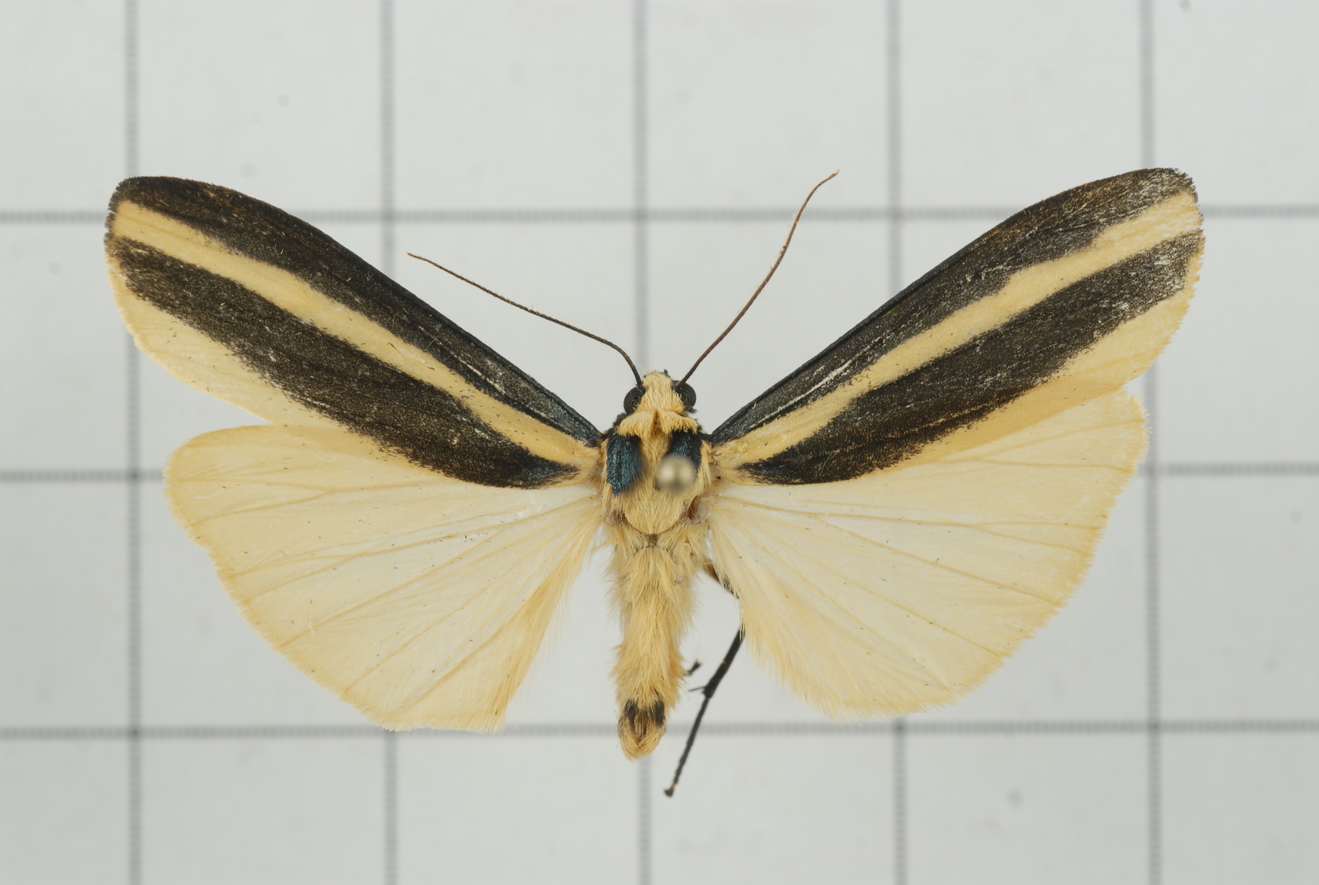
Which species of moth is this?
Chrysorabdia vilemani
